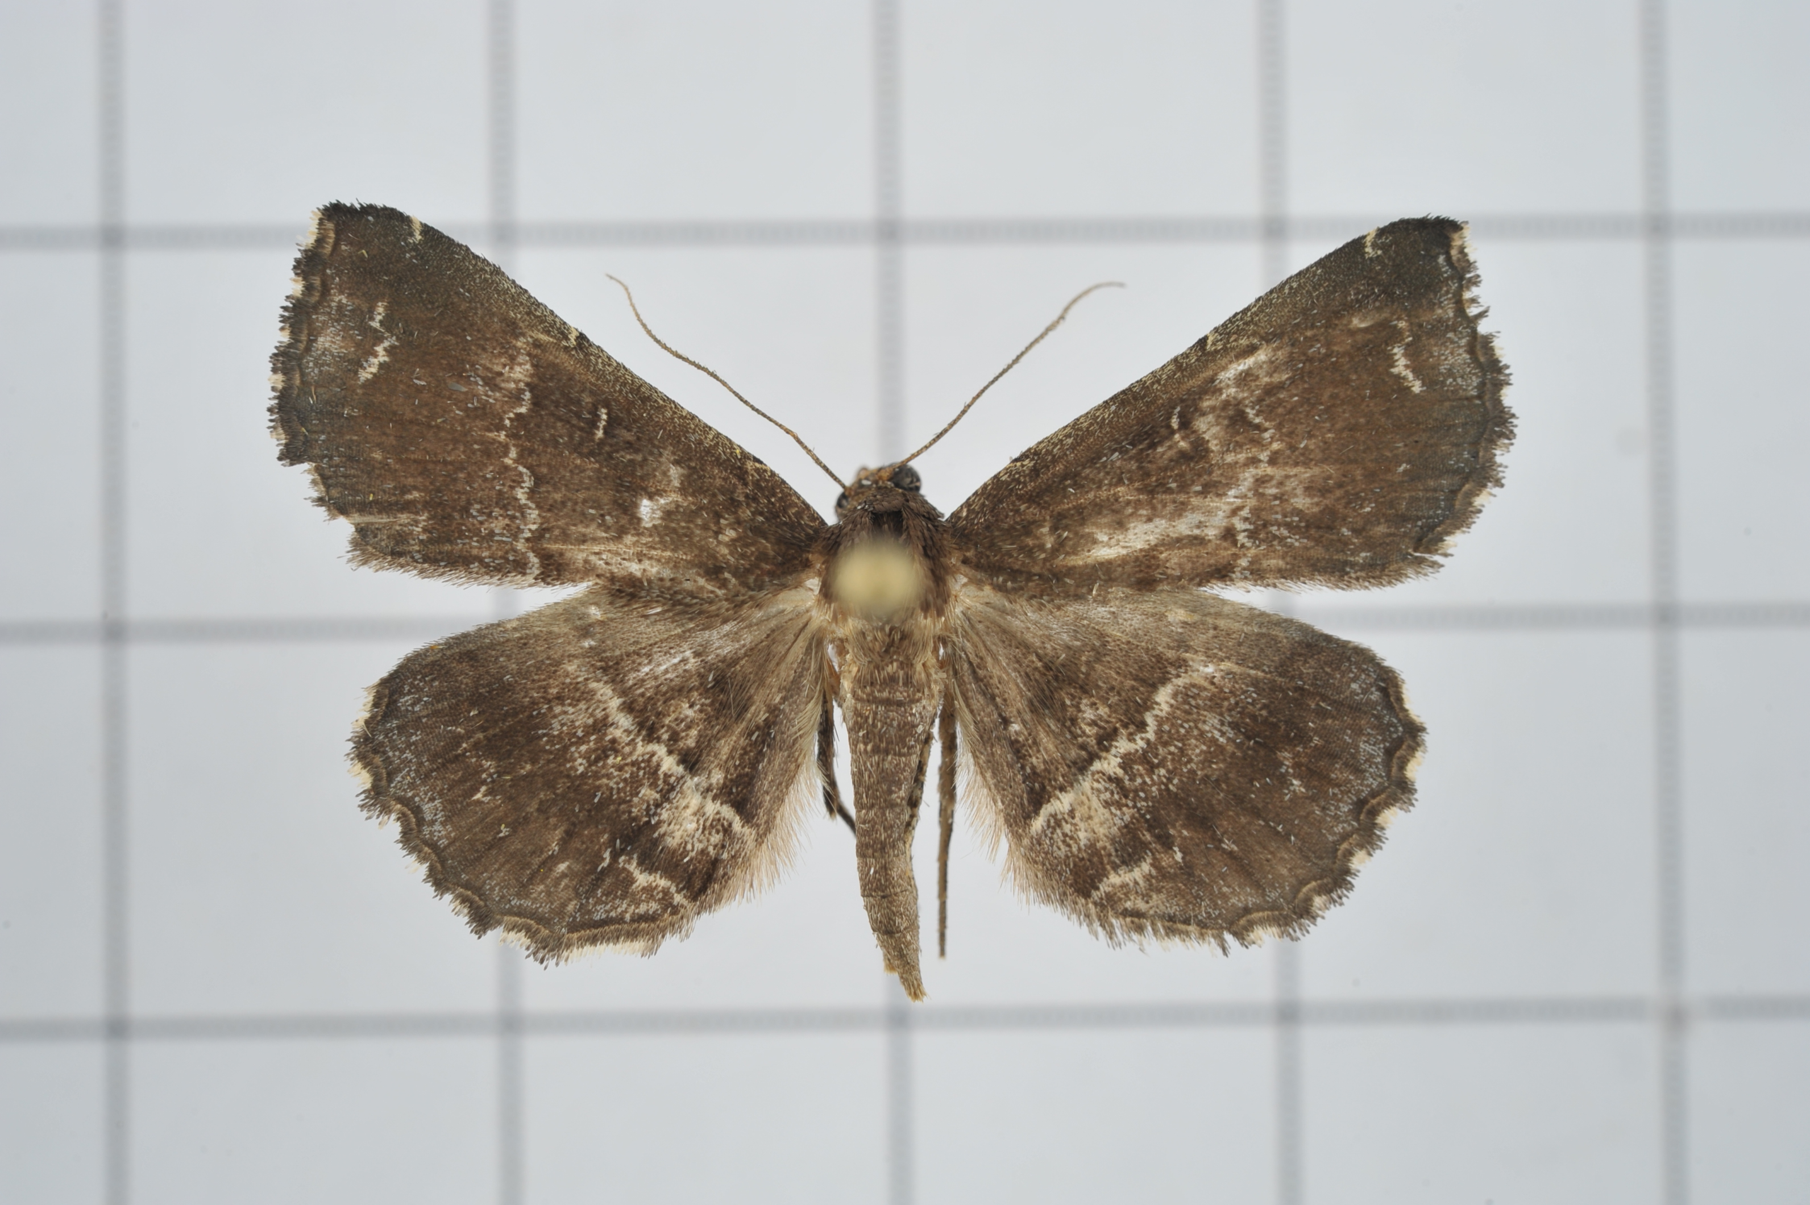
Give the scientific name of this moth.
Adrapsa mediana
